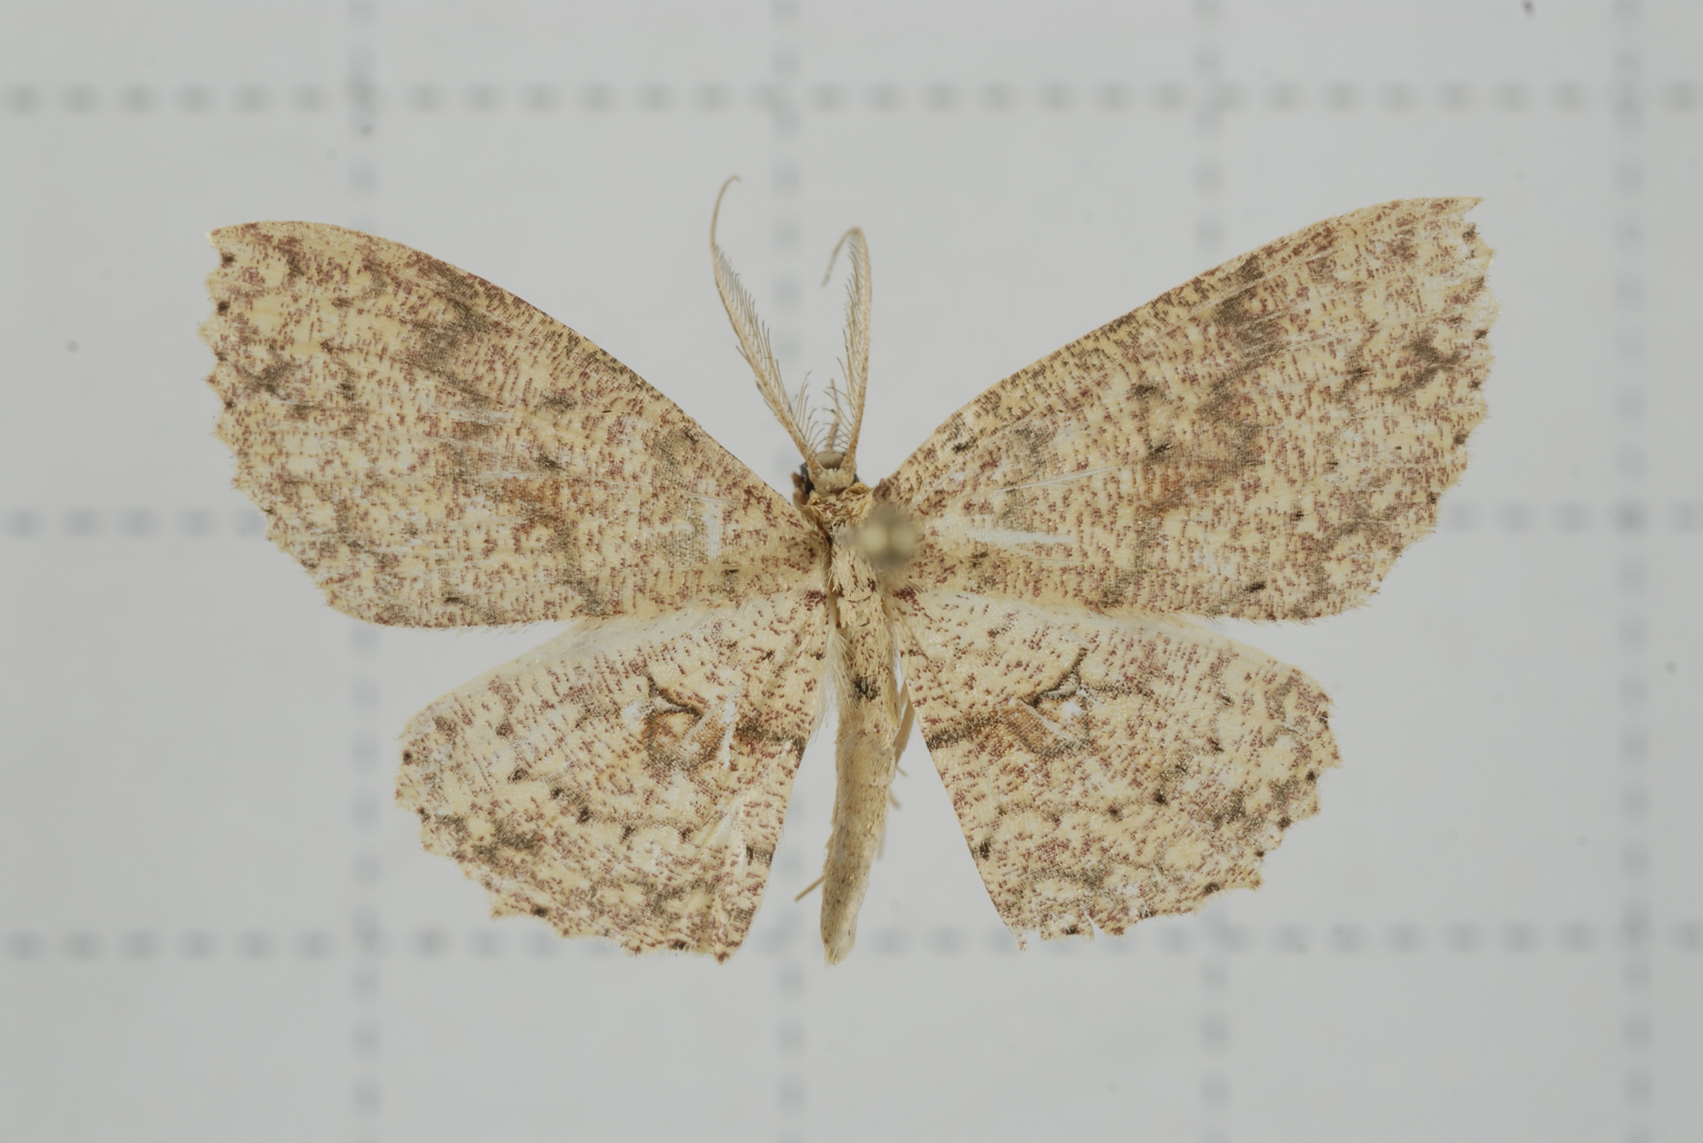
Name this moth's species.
Cyclophora taiwana
